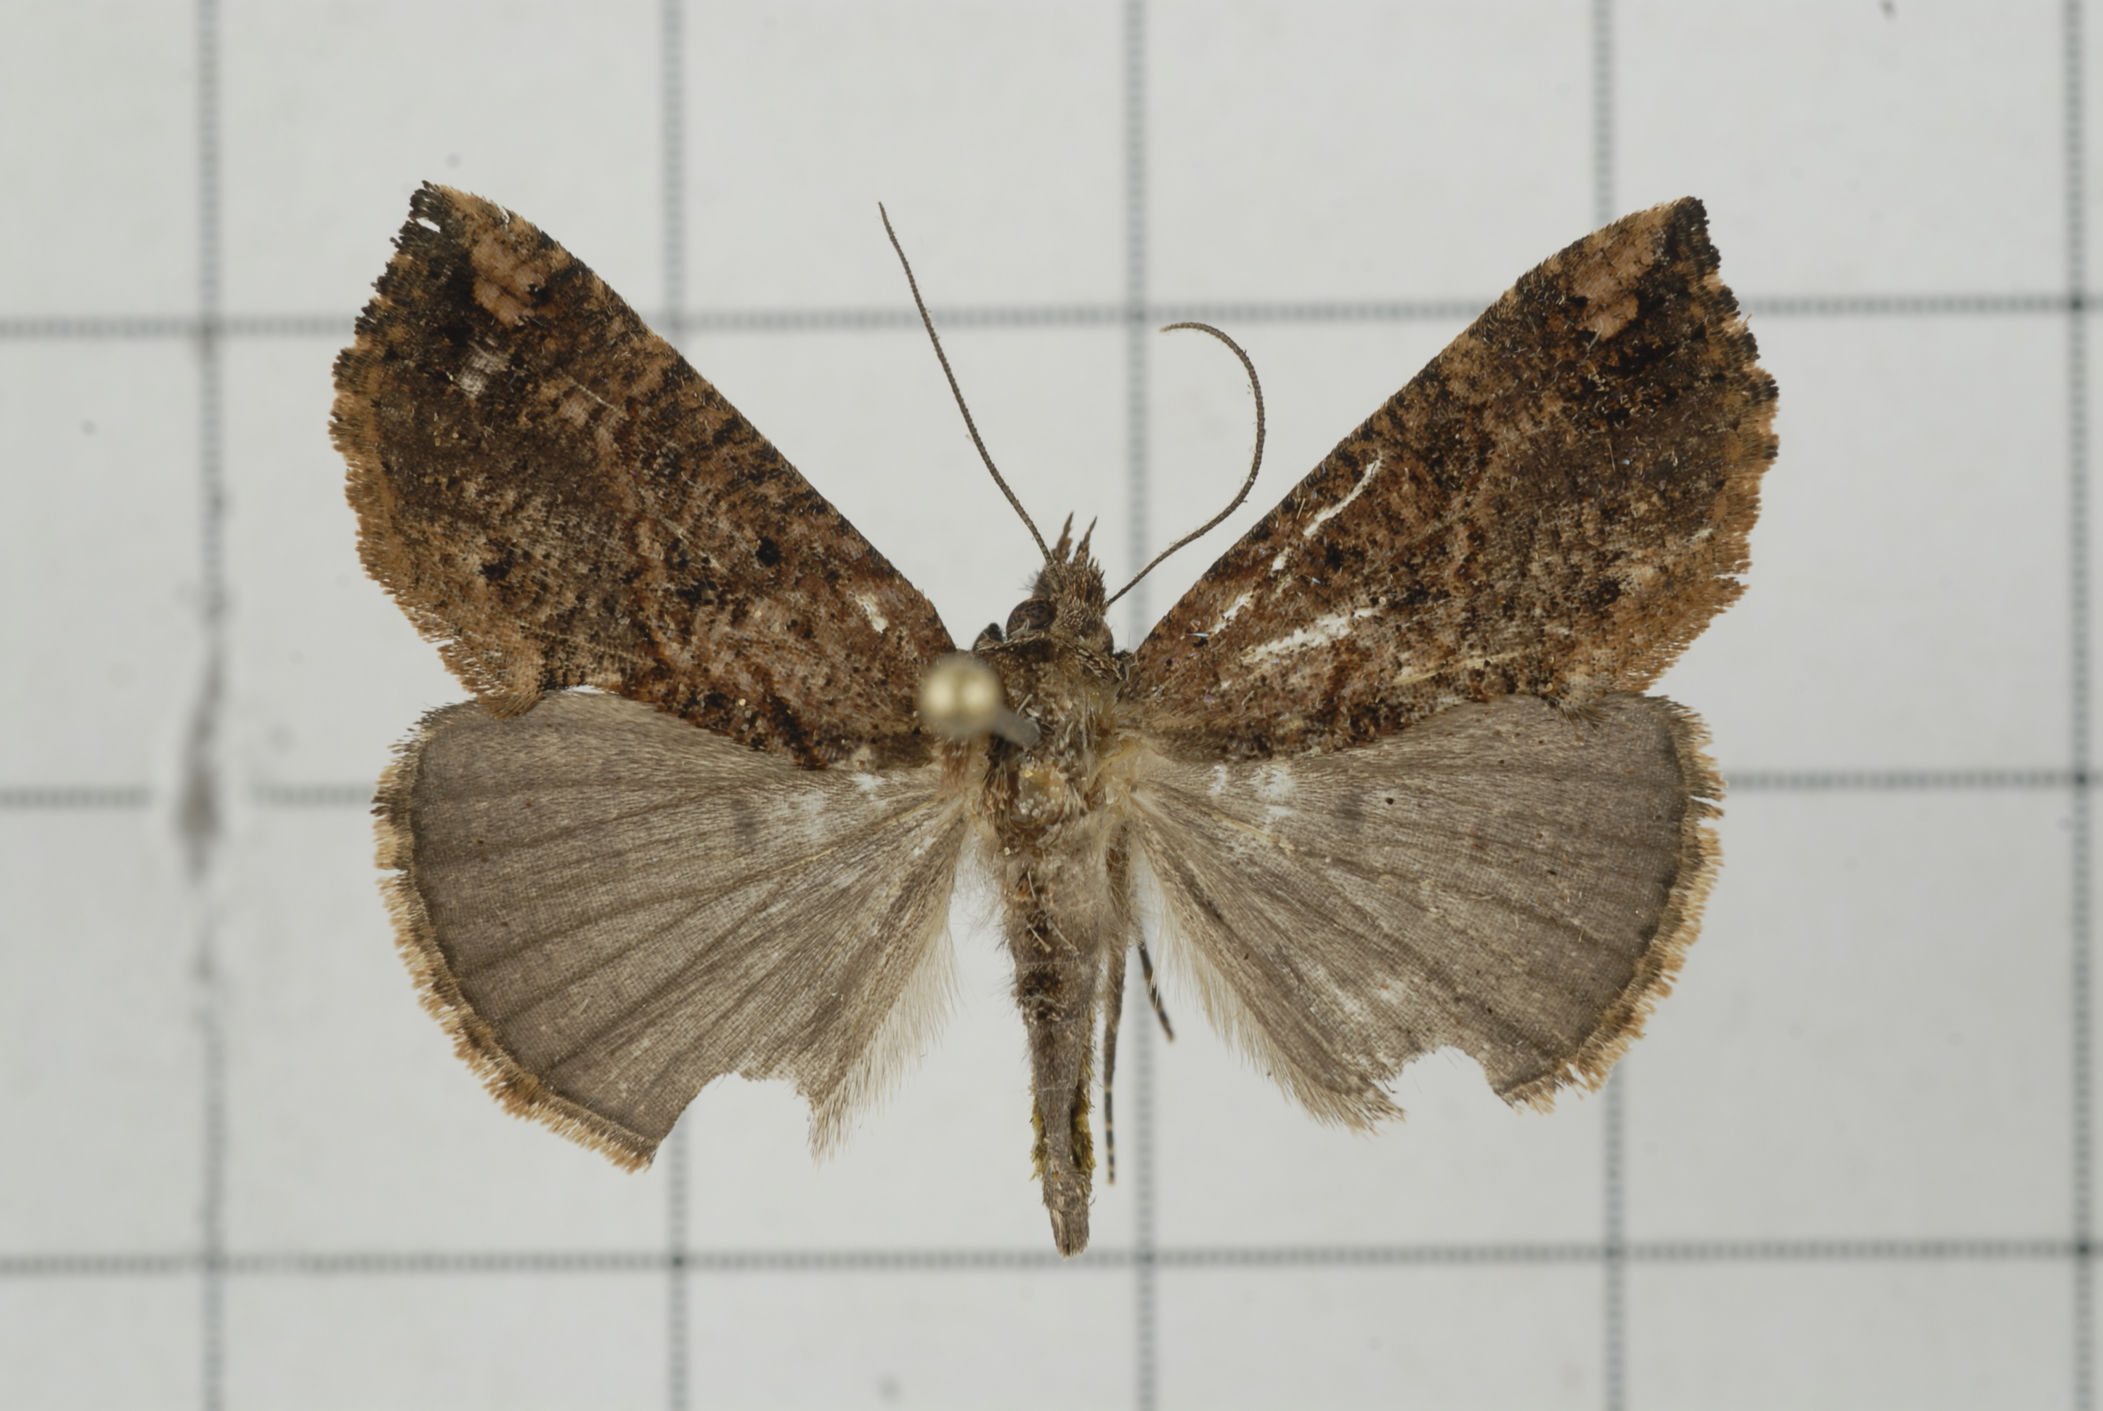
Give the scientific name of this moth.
Hypena uncipennis
